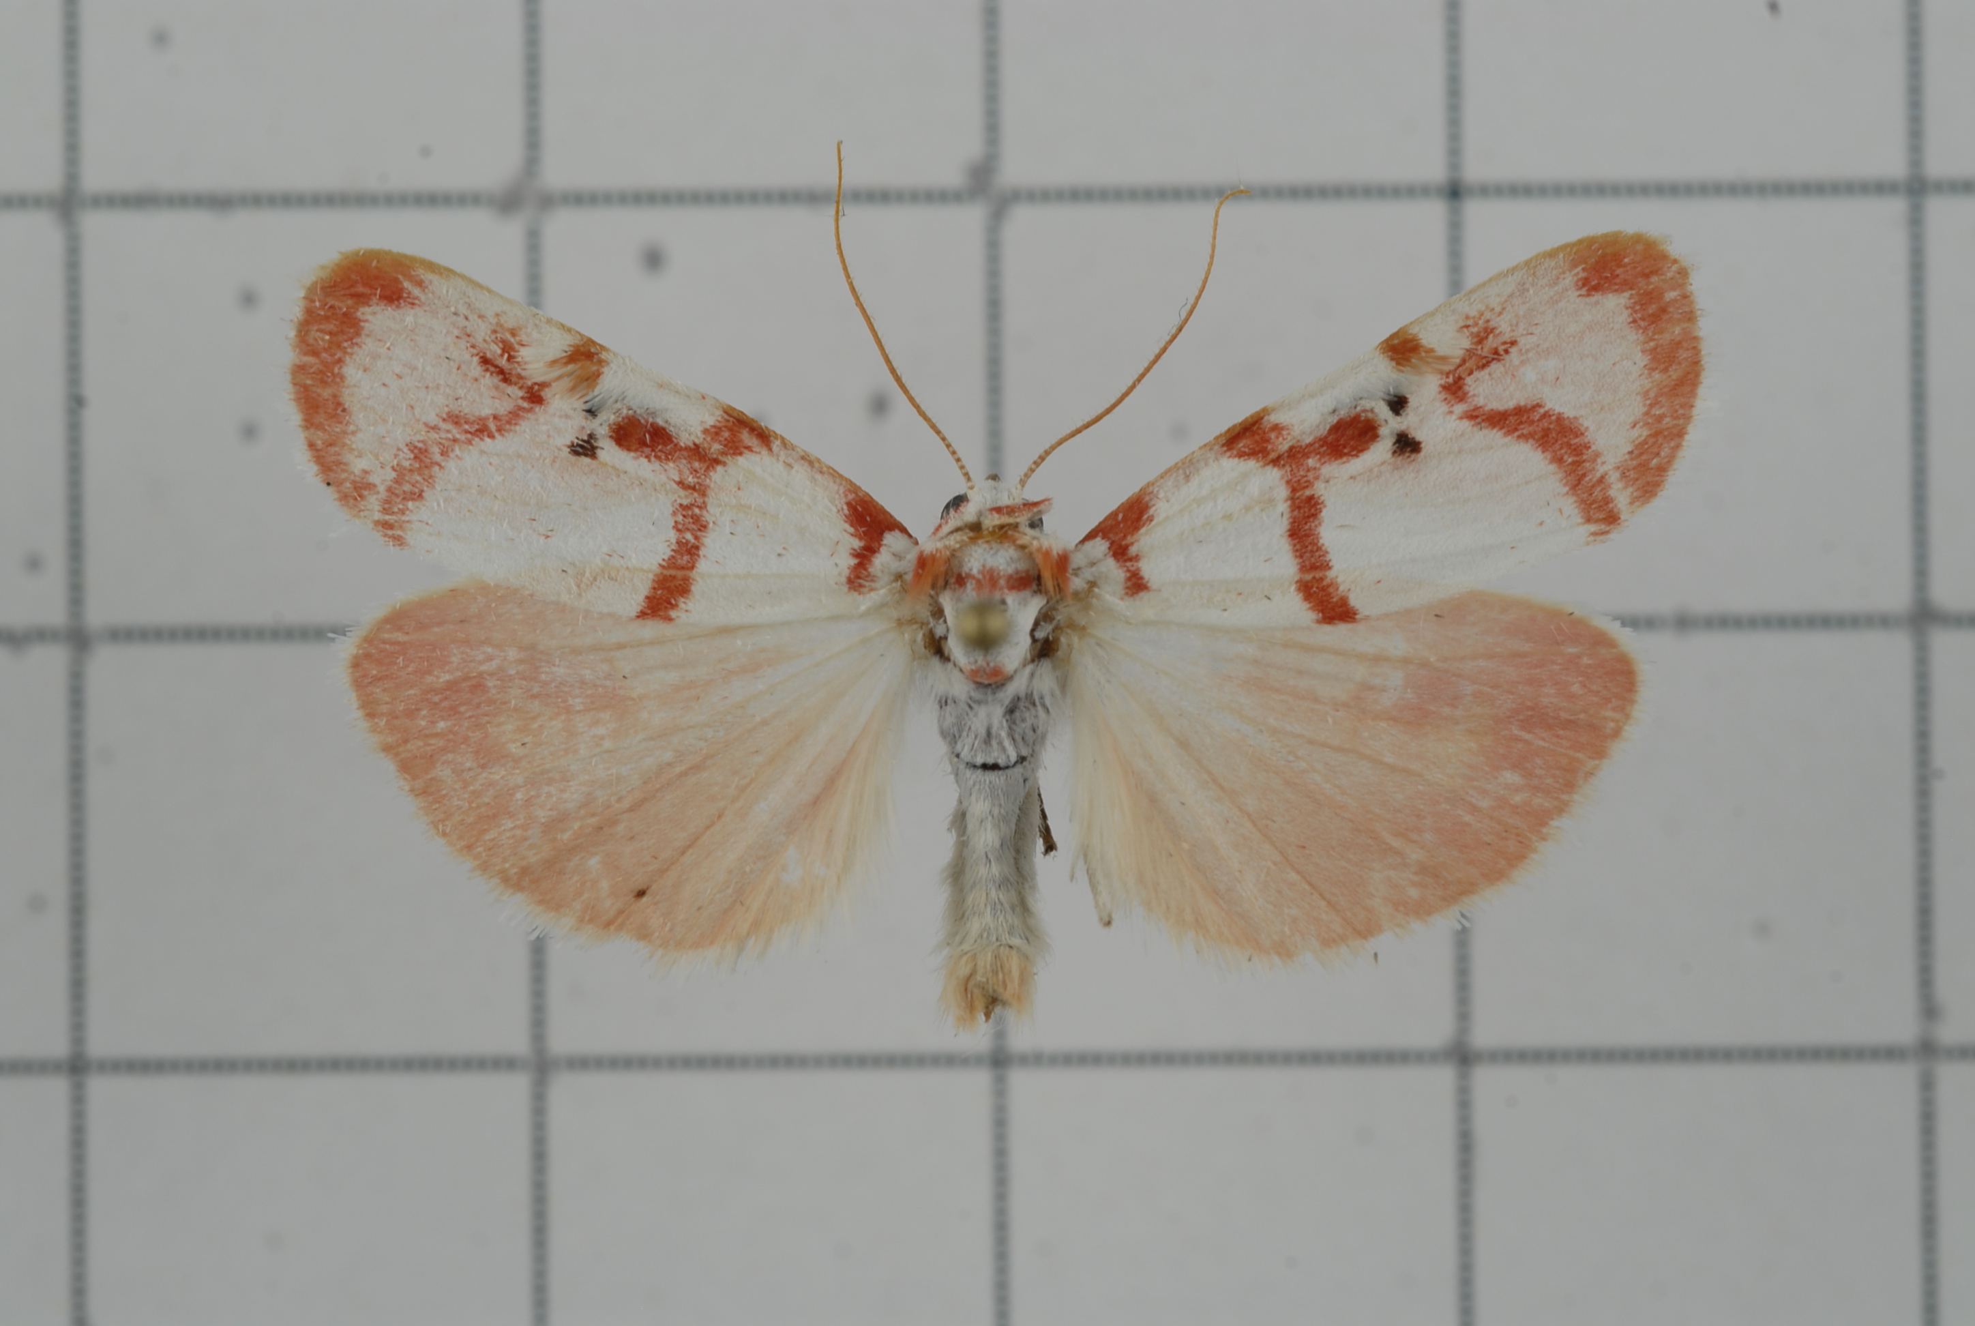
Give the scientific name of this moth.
Cyana hamata hamata
